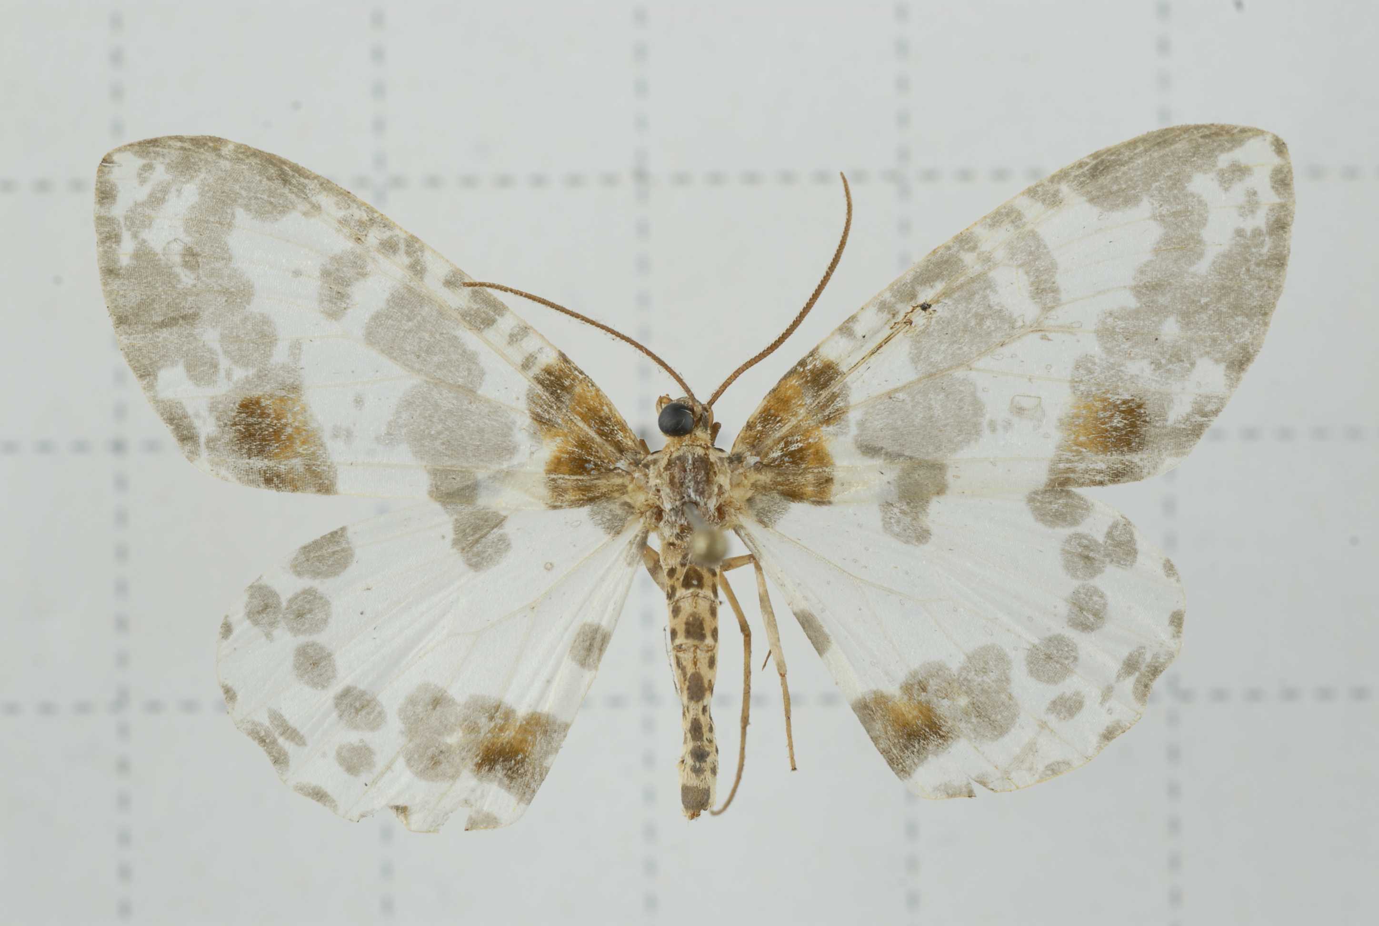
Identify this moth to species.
Abraxas formosilluminata
